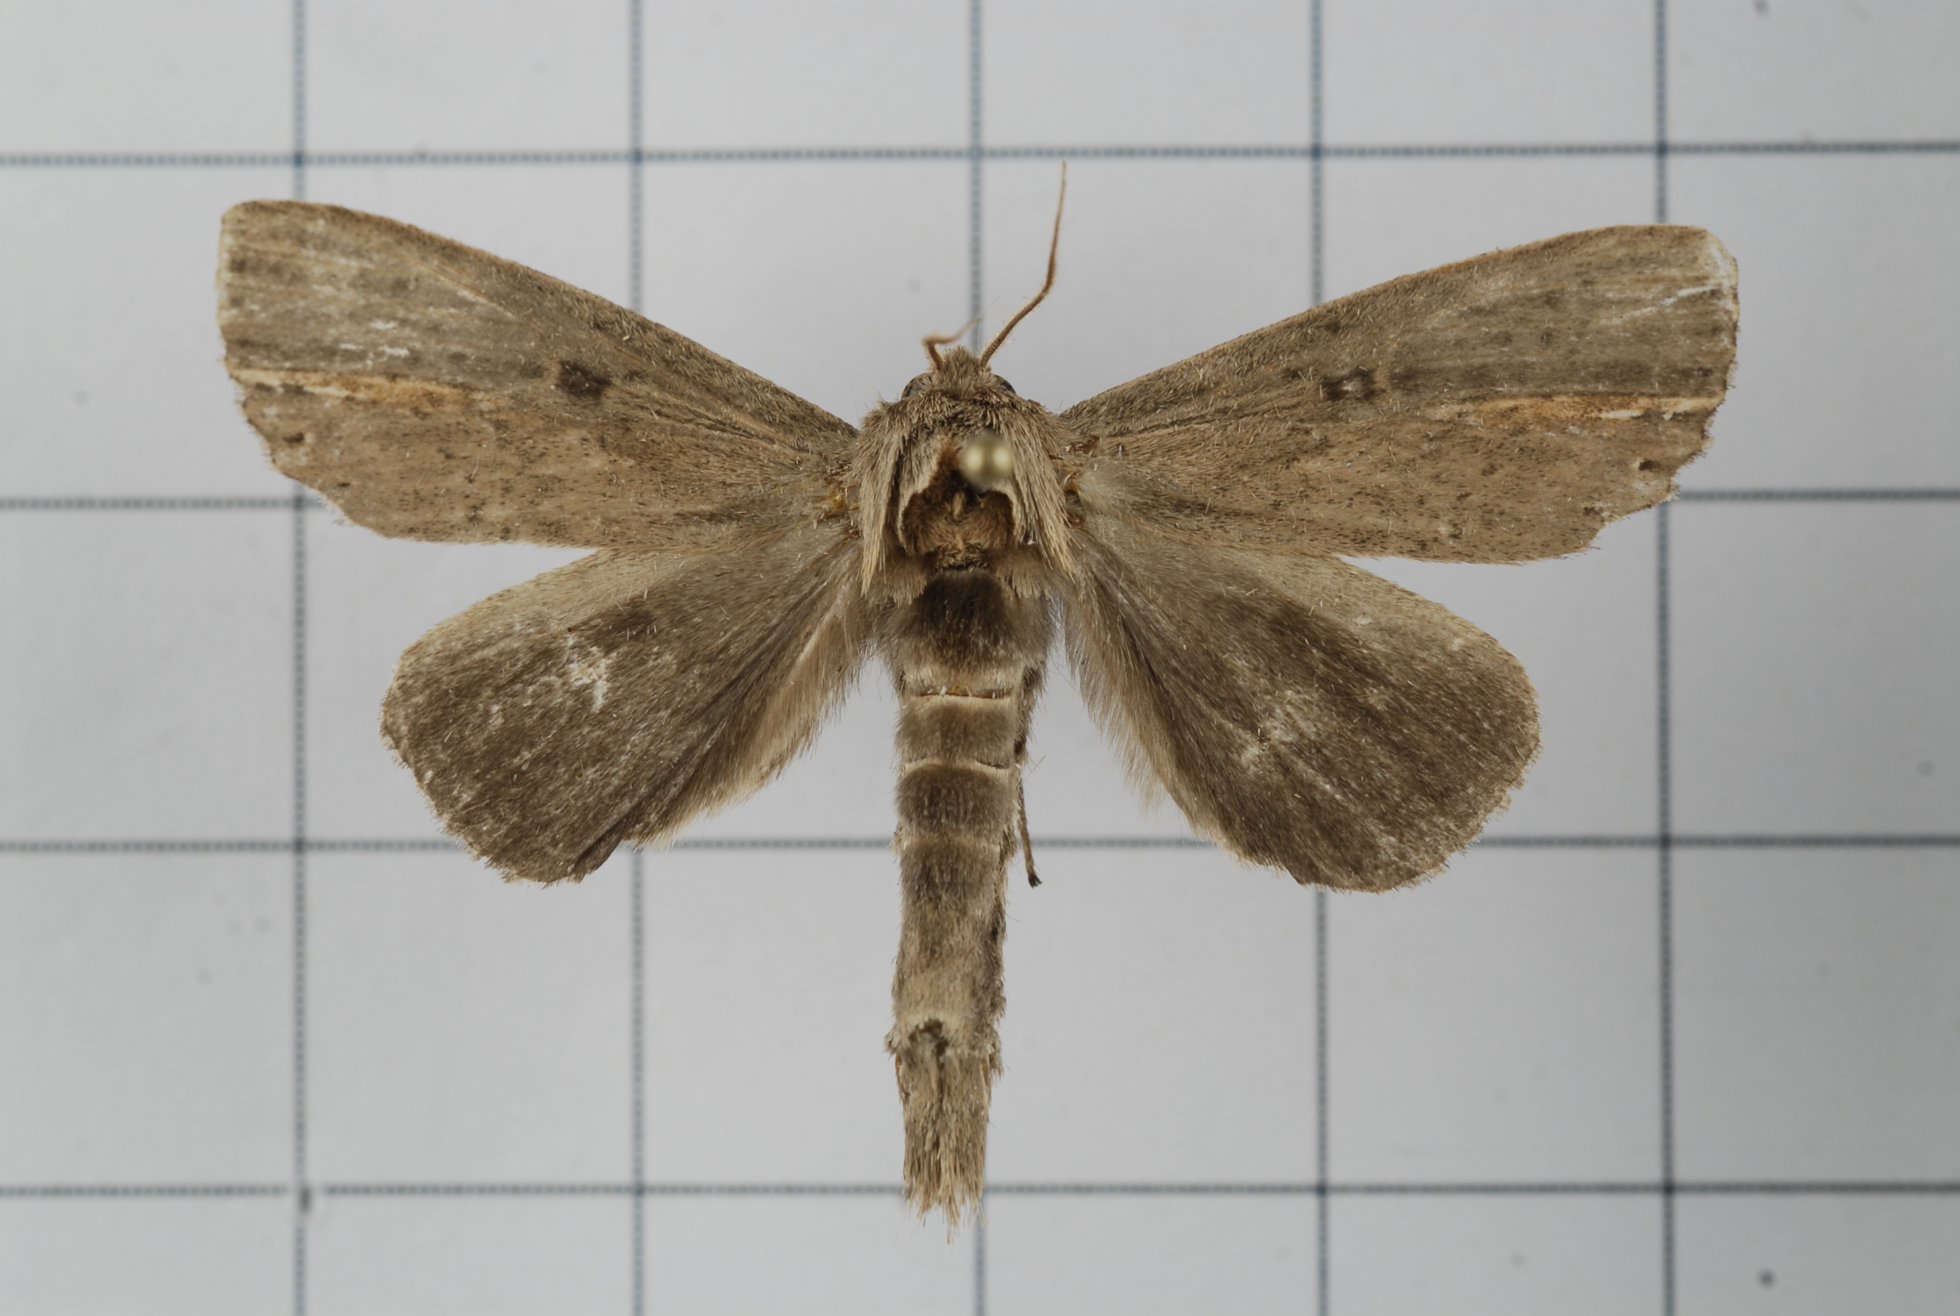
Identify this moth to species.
Ramesa albistriga
